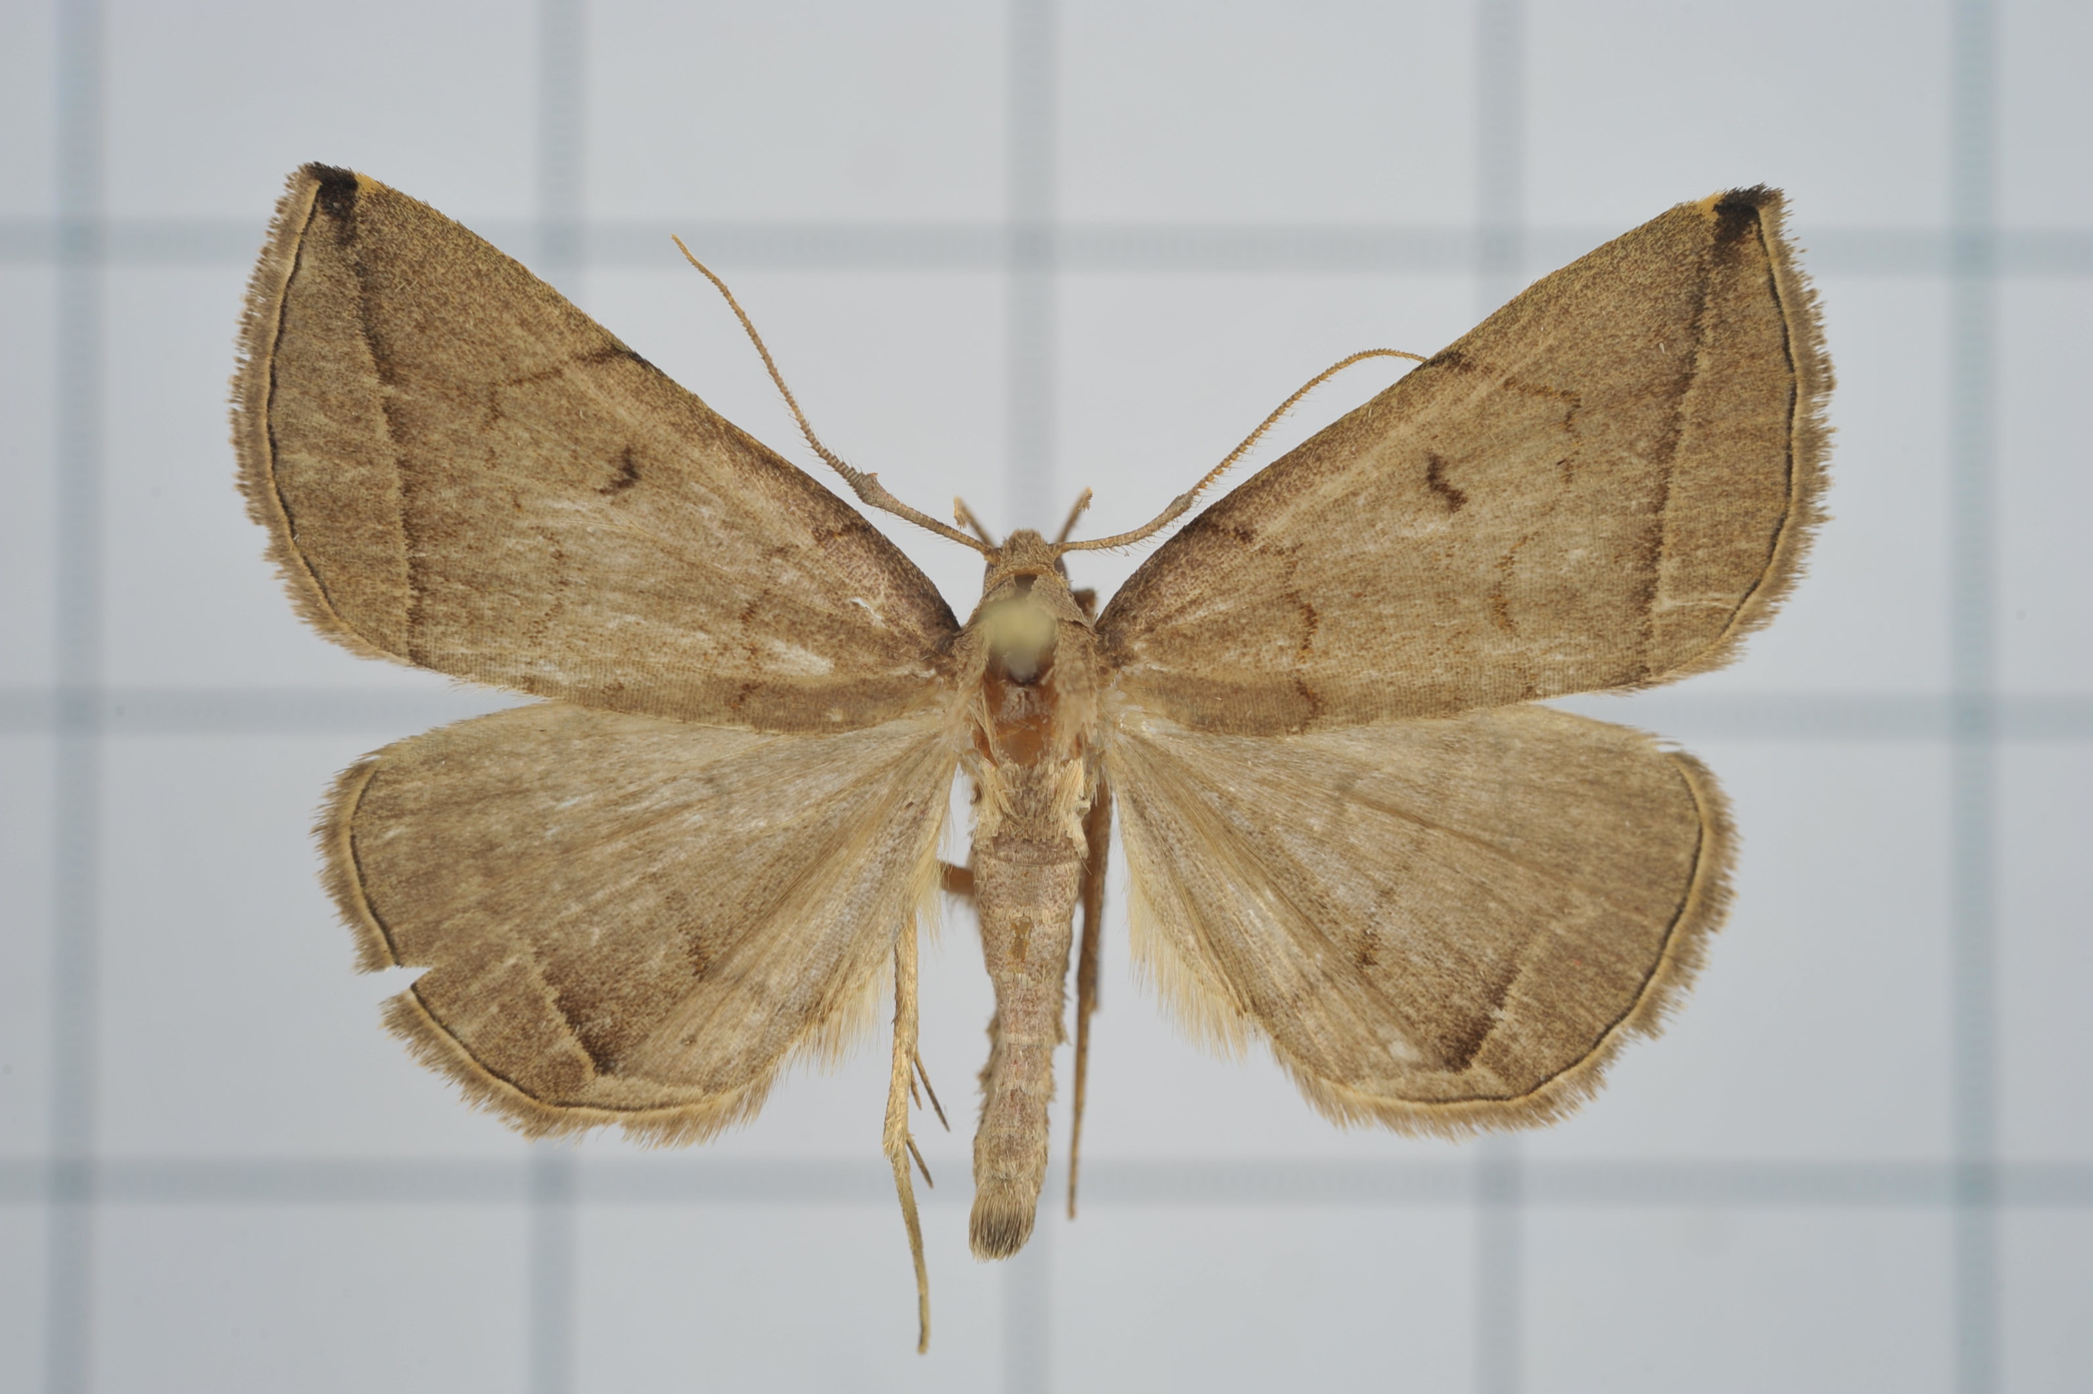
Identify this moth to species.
Zanclognatha nakatomii
